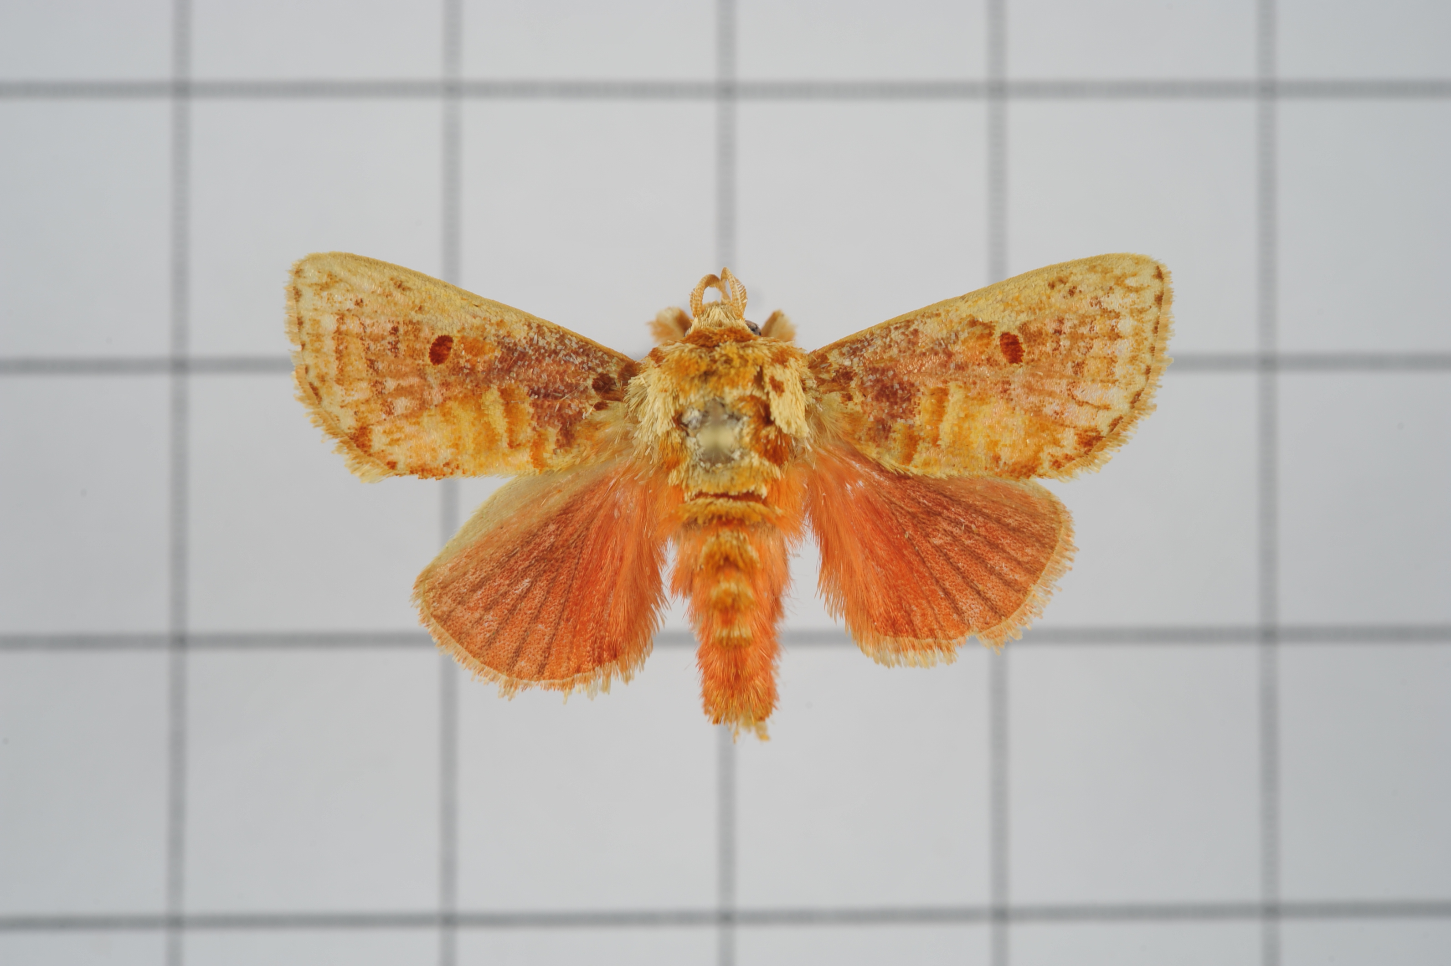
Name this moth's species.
Demonarosa rufotessellata subrosea
